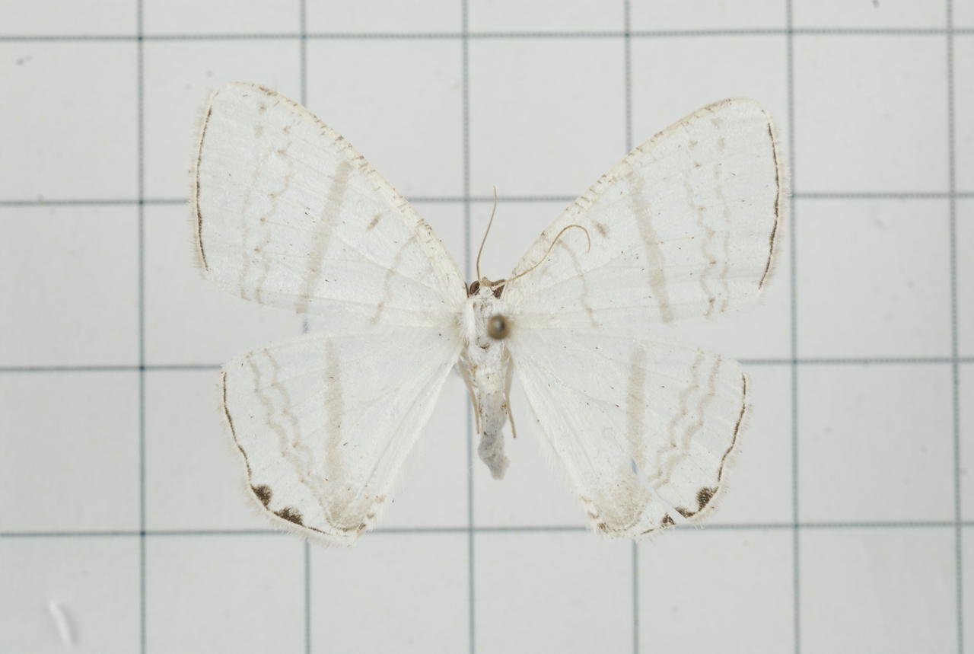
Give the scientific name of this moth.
Micronidia intermedia
